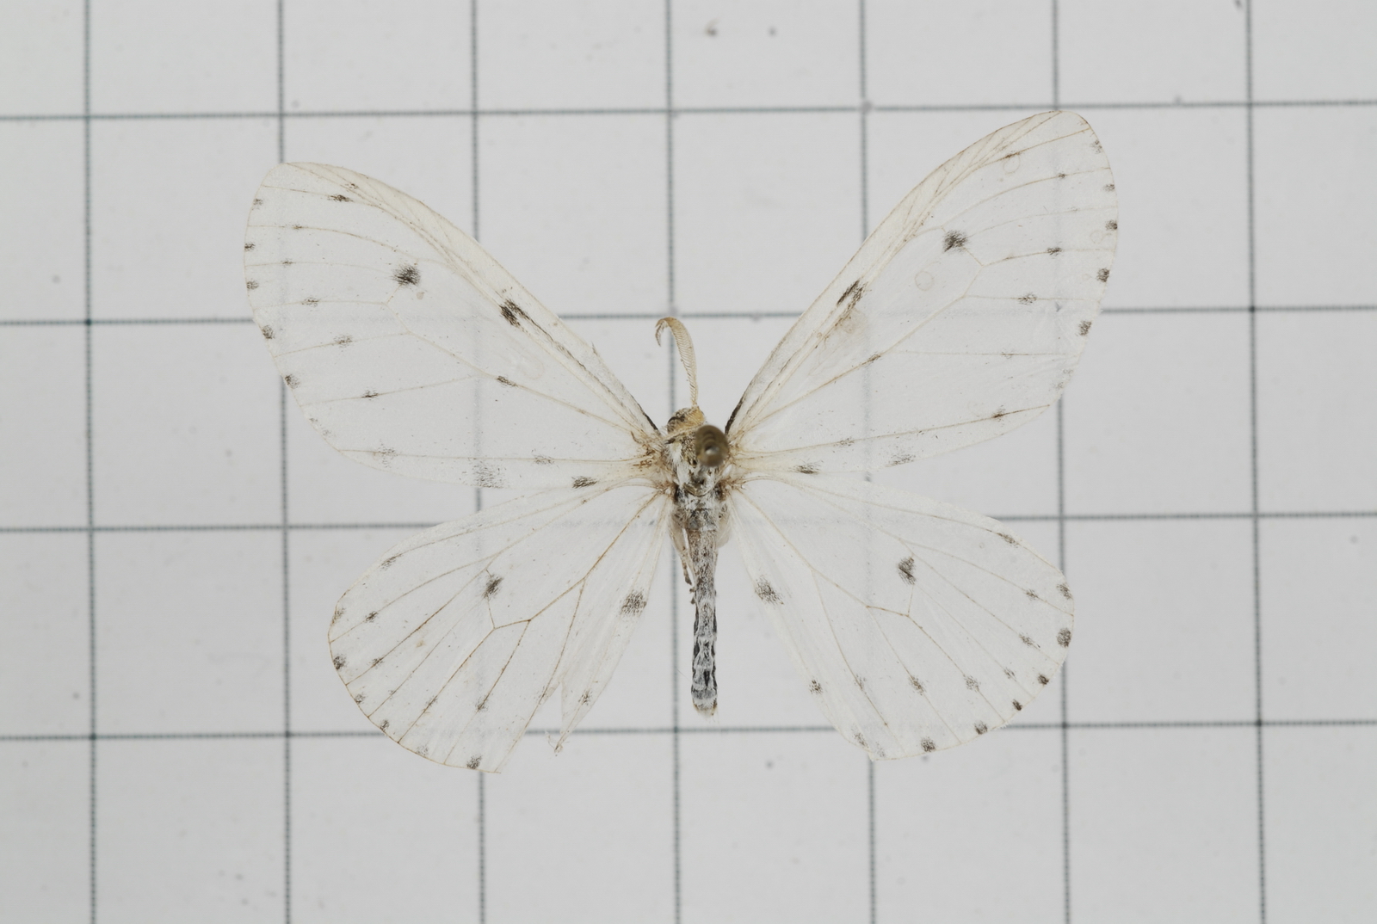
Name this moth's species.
Naxa textilis textilis
